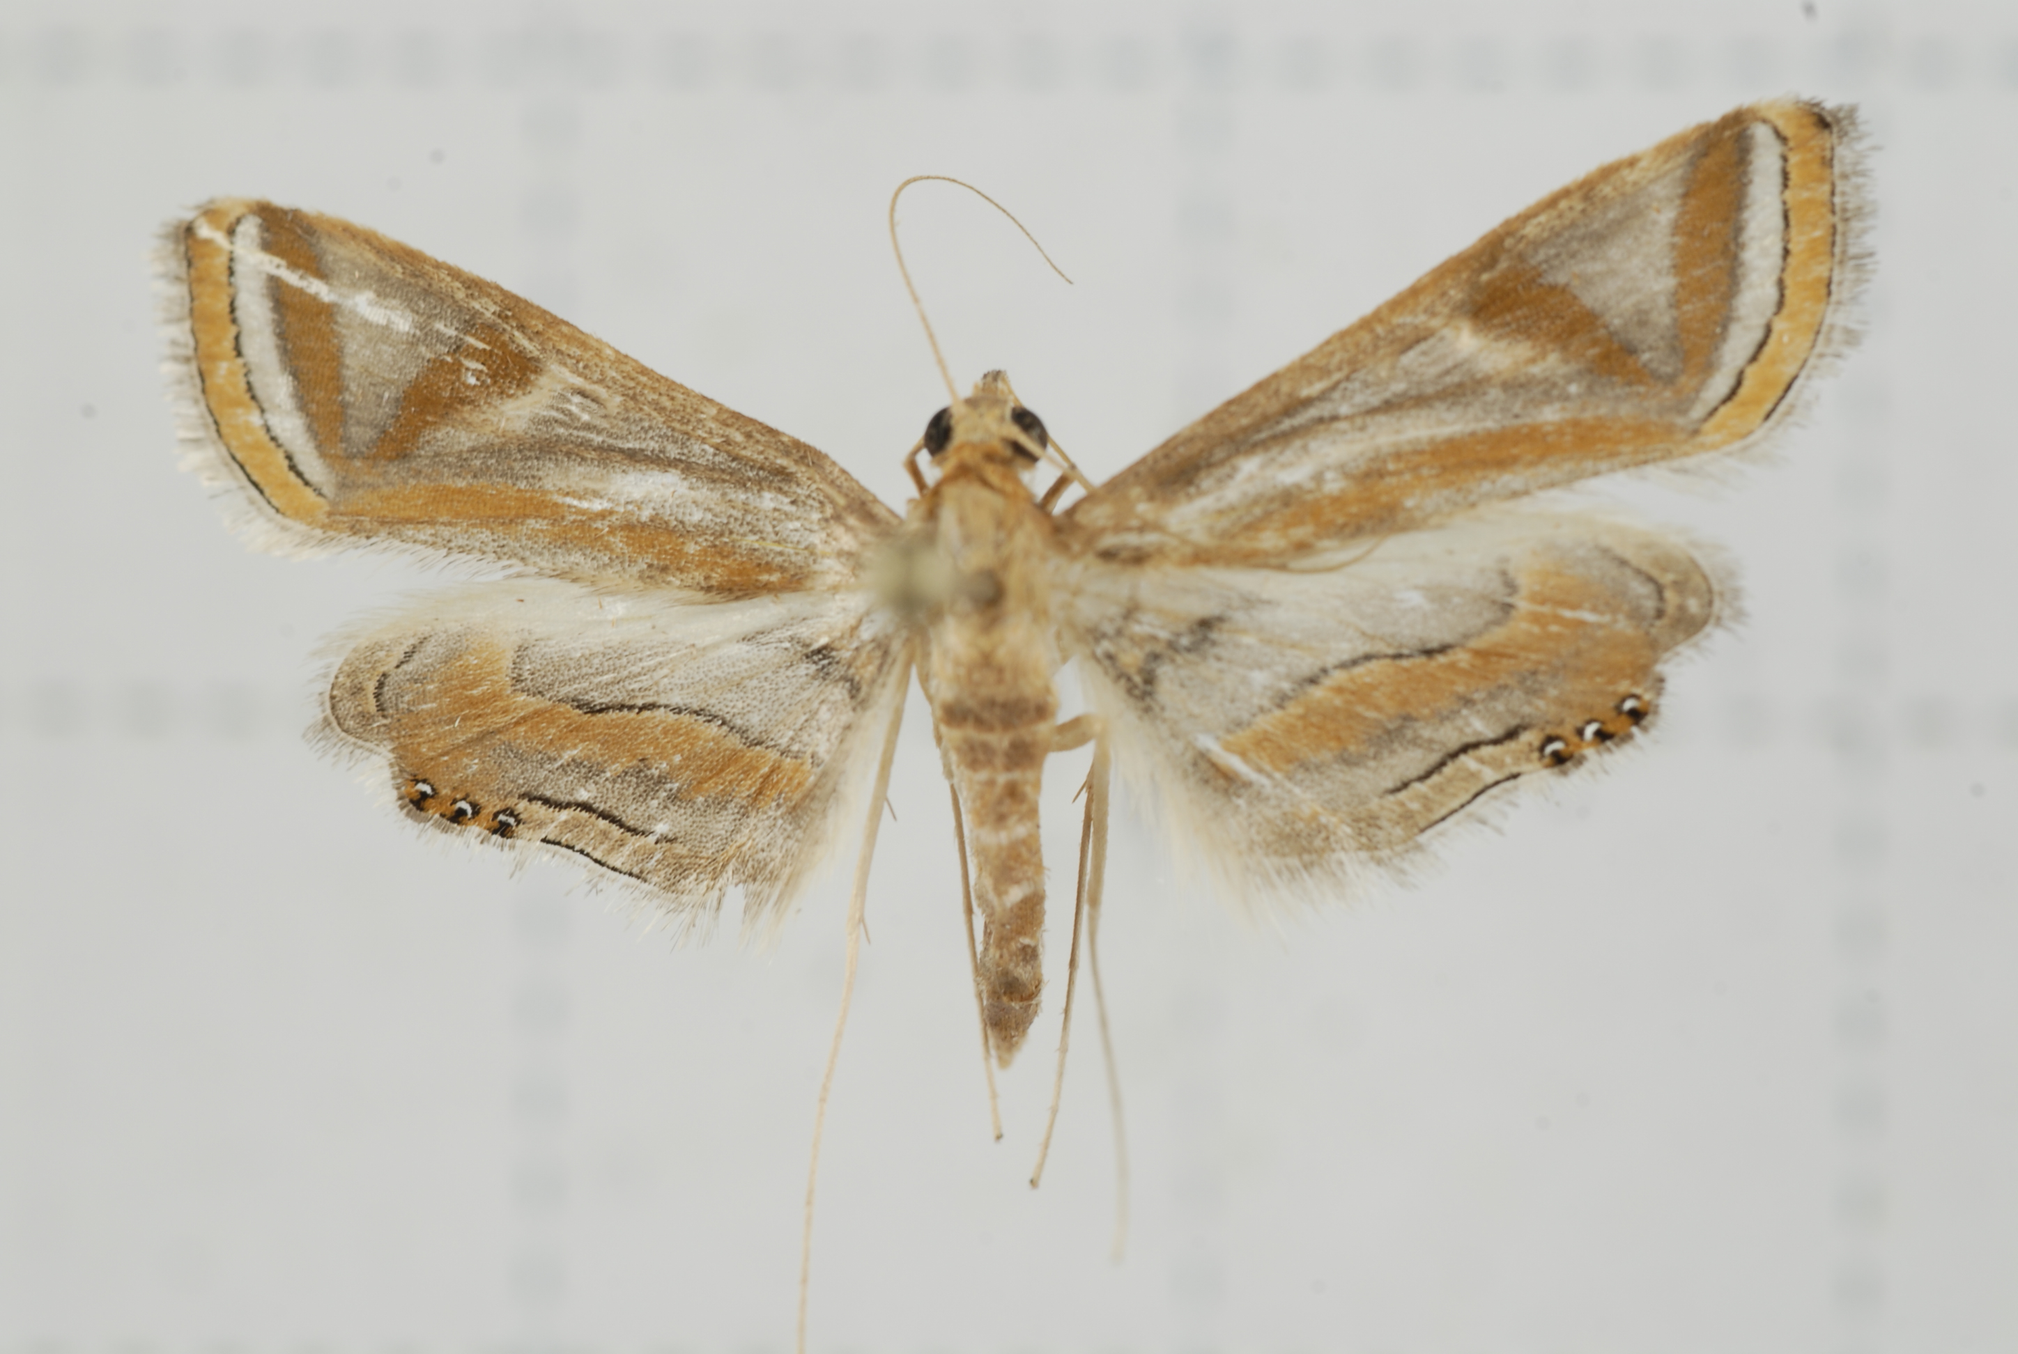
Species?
Eoophyla gibbosalis
